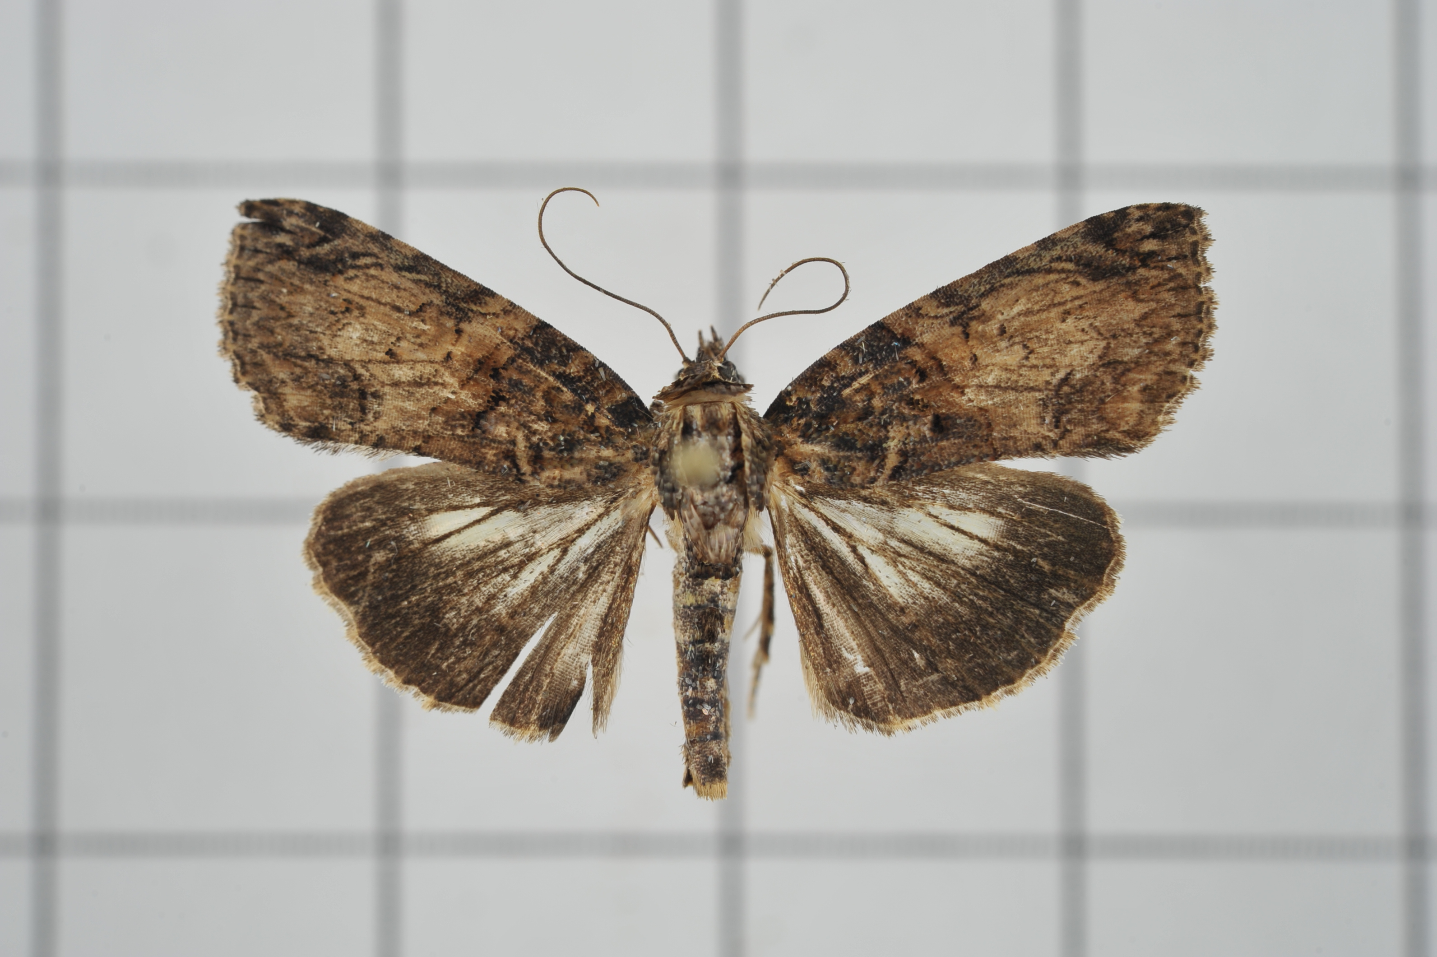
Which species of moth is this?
Lophoptera phaeobasis
